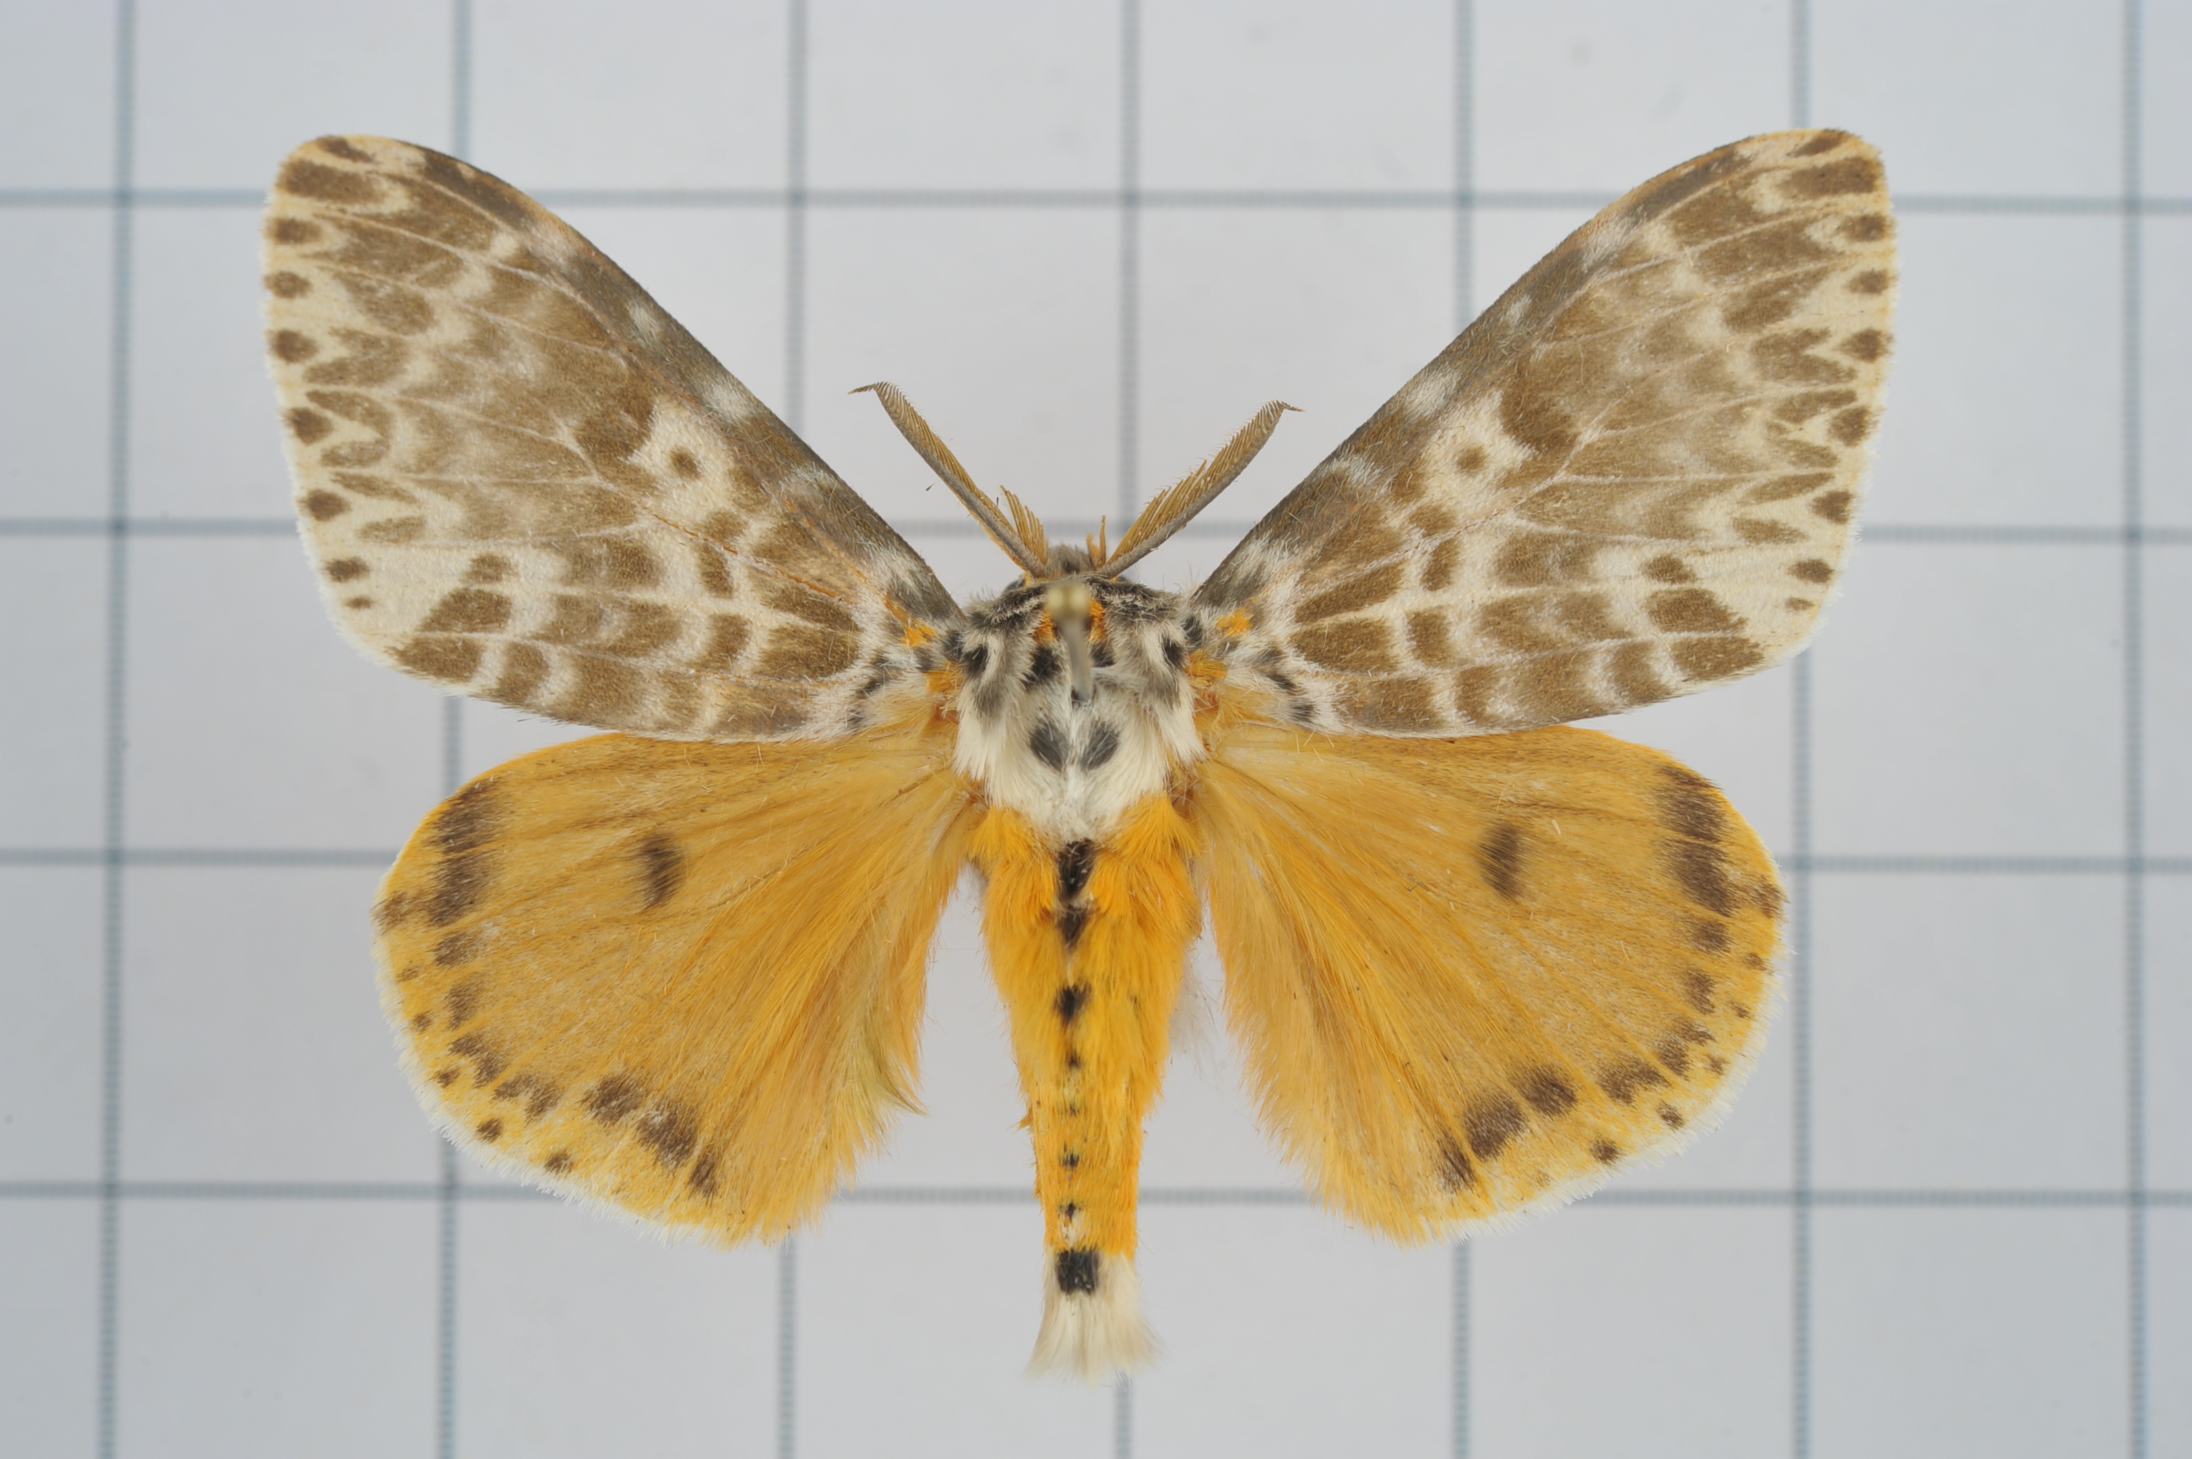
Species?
Lymantria mathura subpallida
